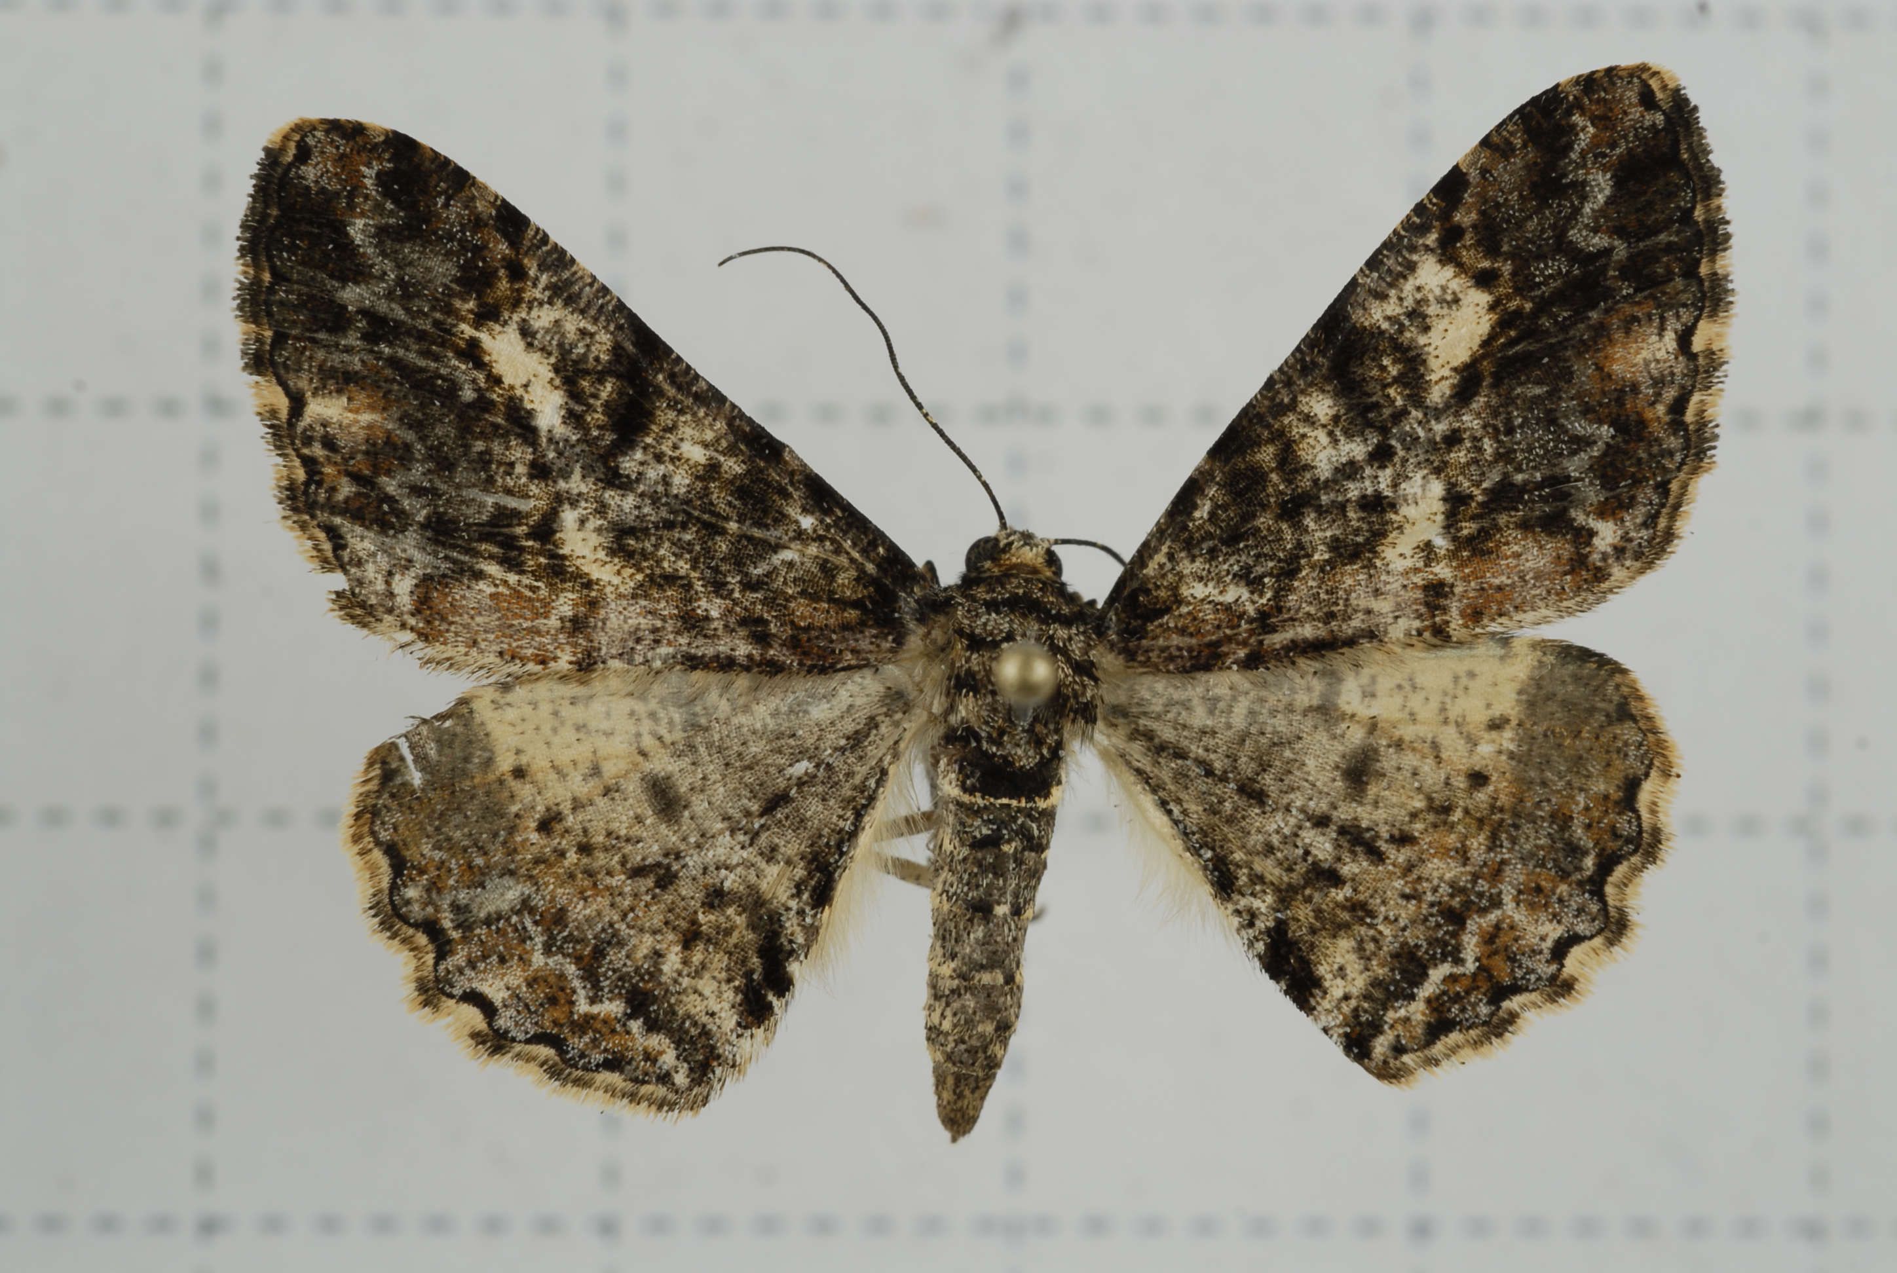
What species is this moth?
Alcis taiwanovariegata
